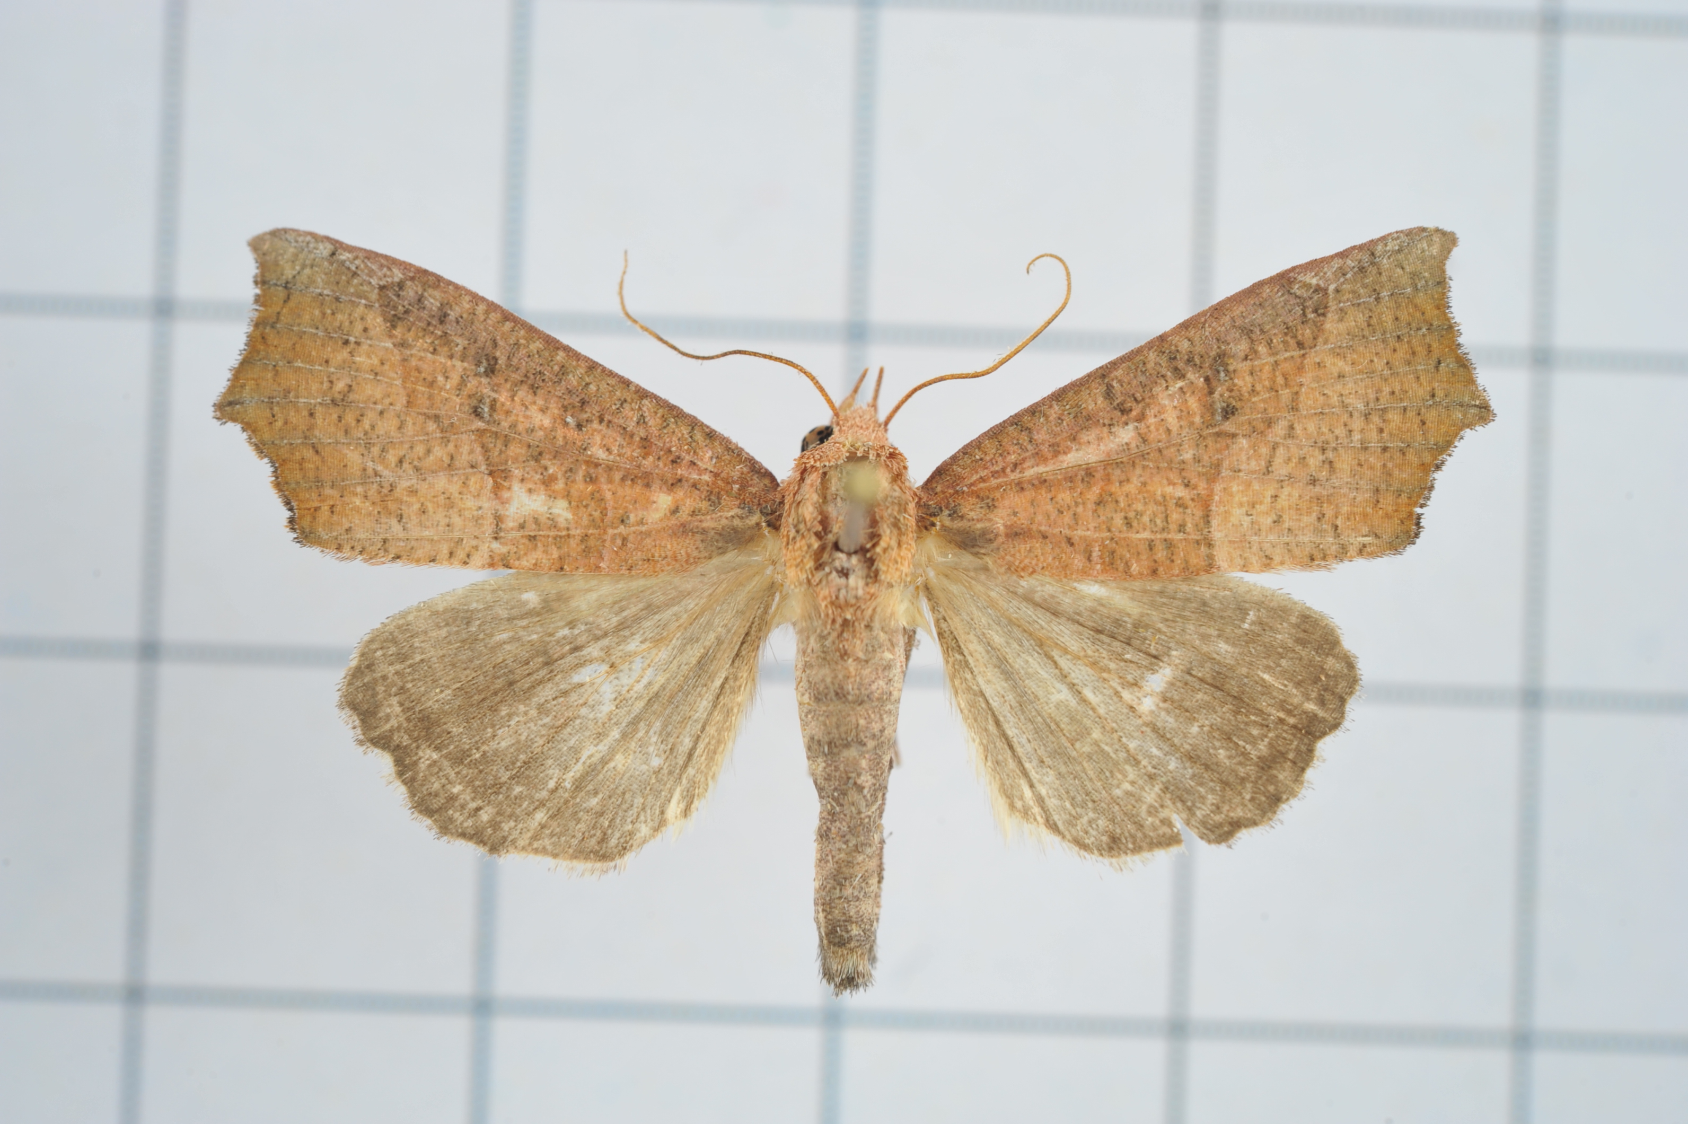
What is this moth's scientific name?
Gonitis mesogona
